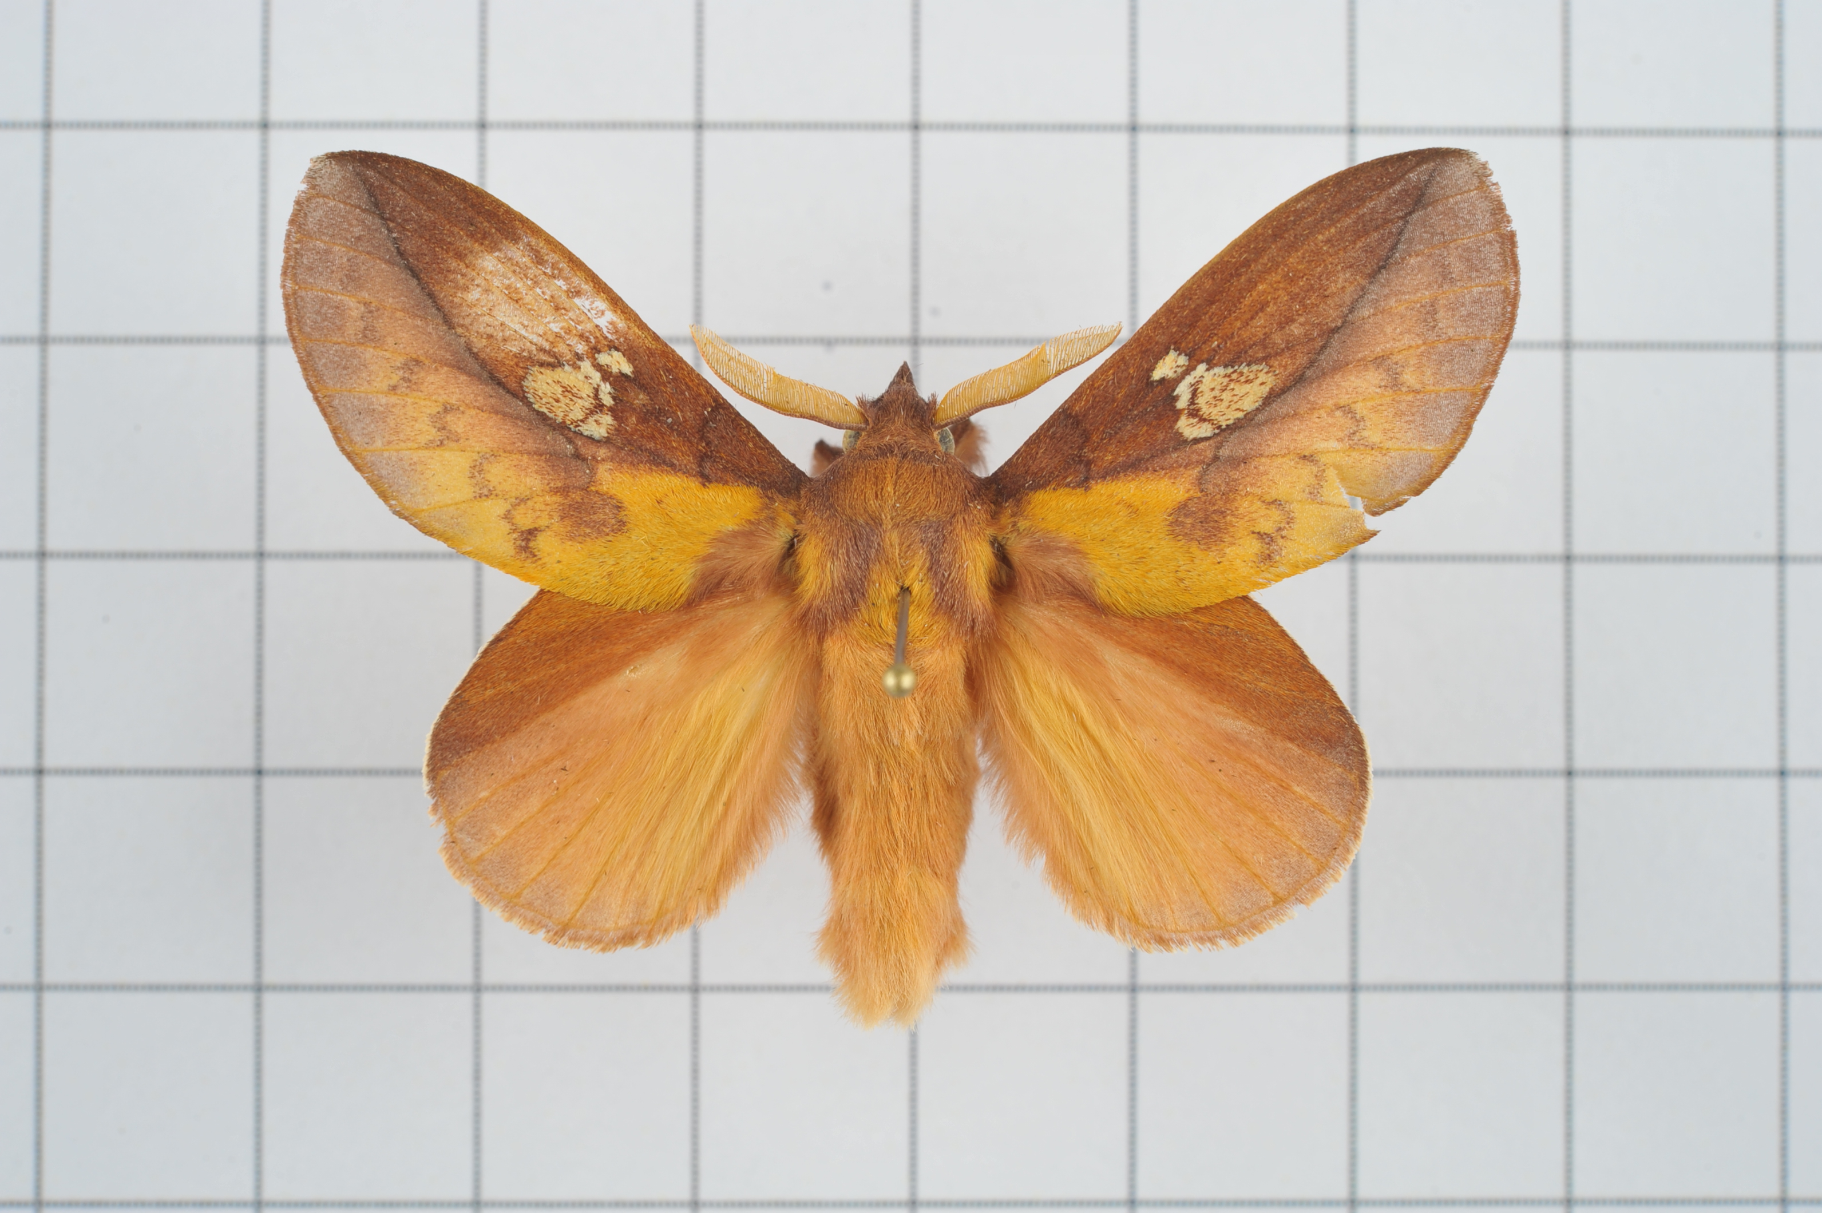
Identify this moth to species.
Euthrix laeta arina
